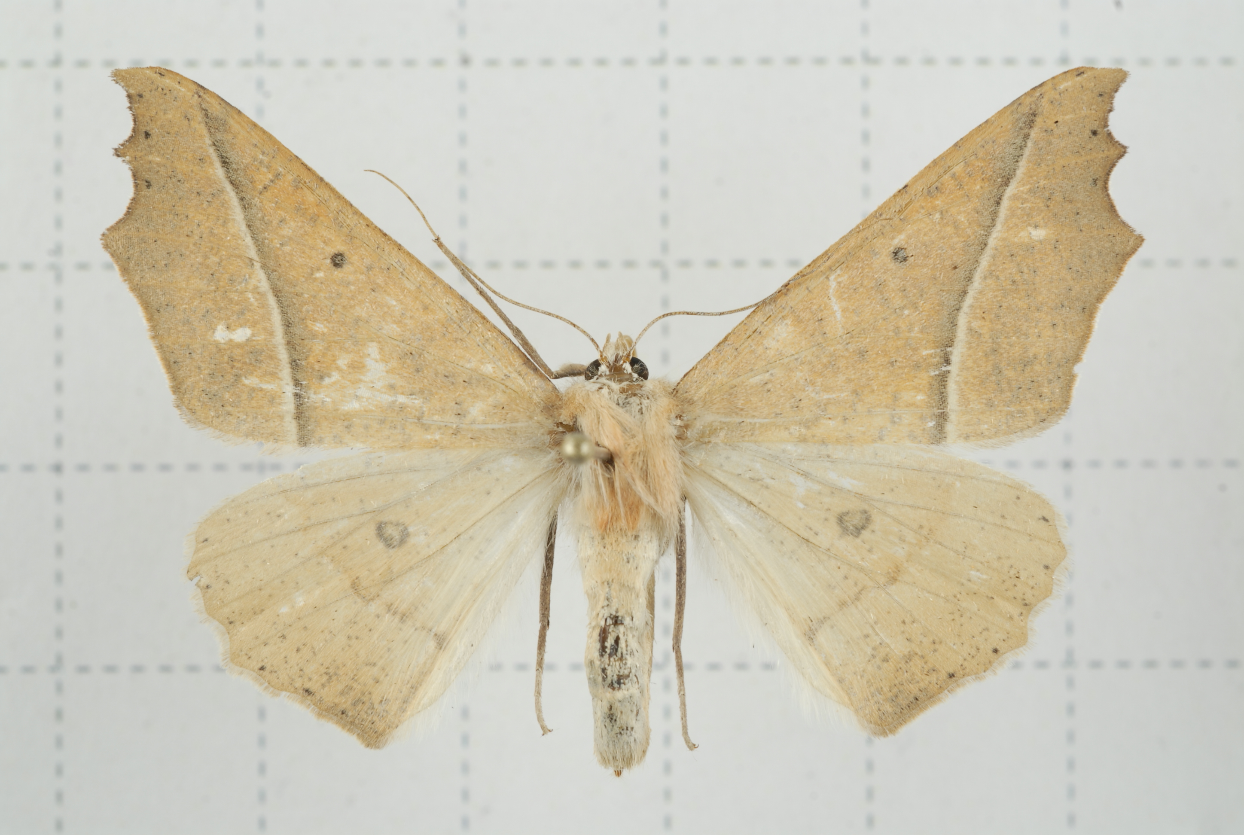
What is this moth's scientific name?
Odontopera bilinearia subarida
